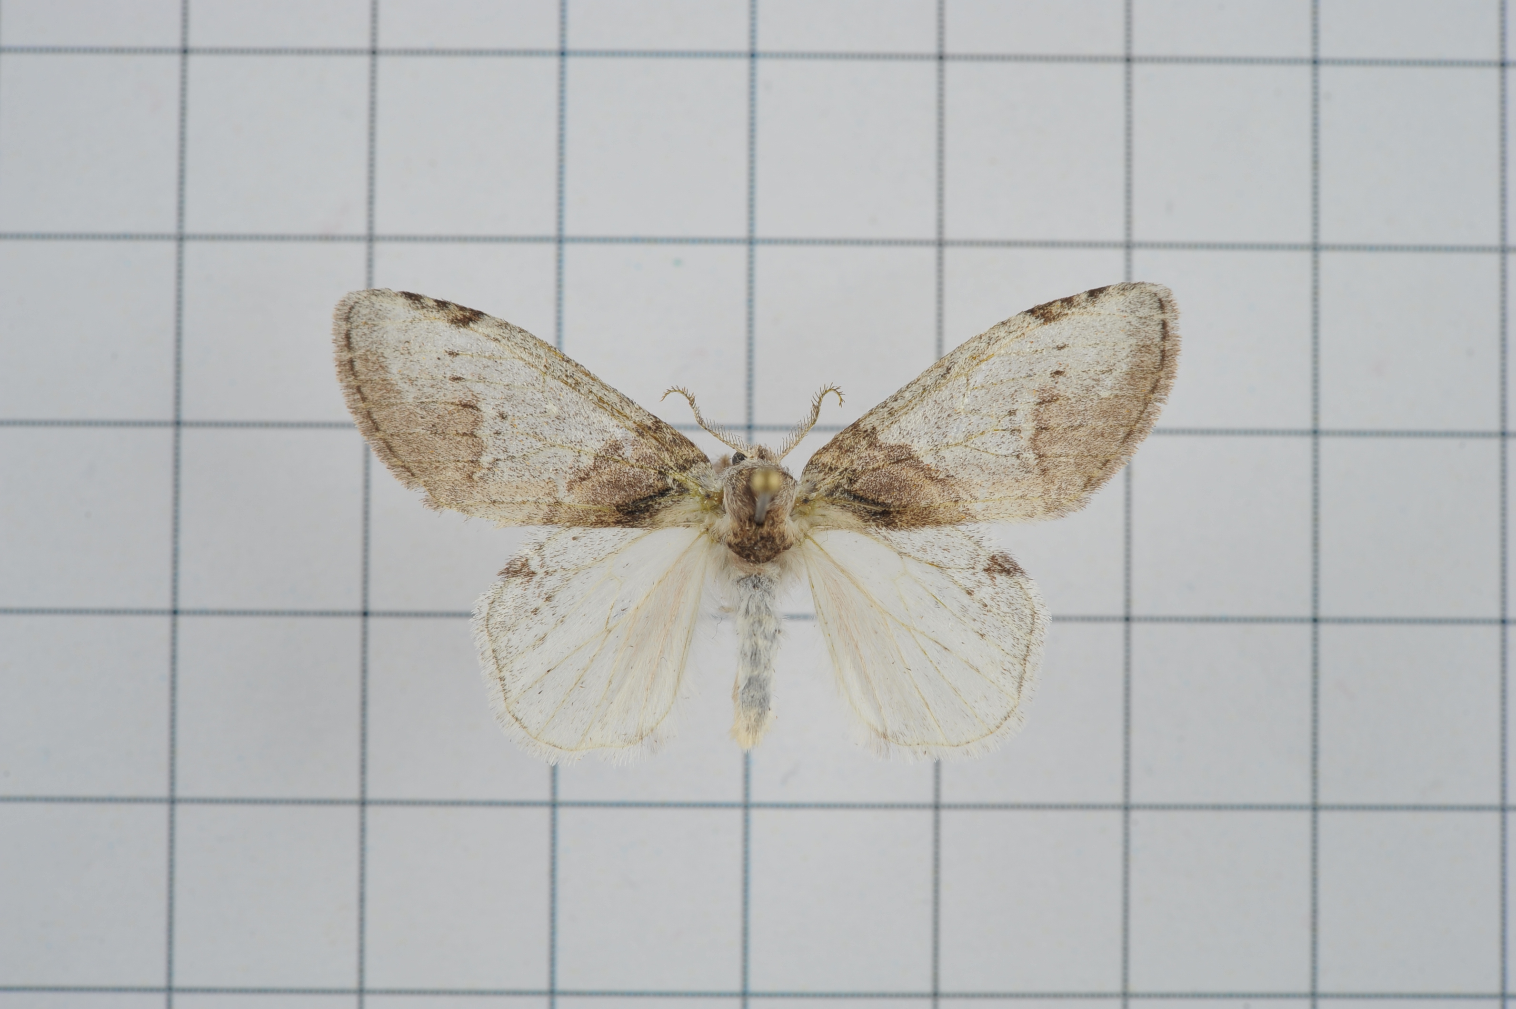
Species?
Liparopsis postalbida
